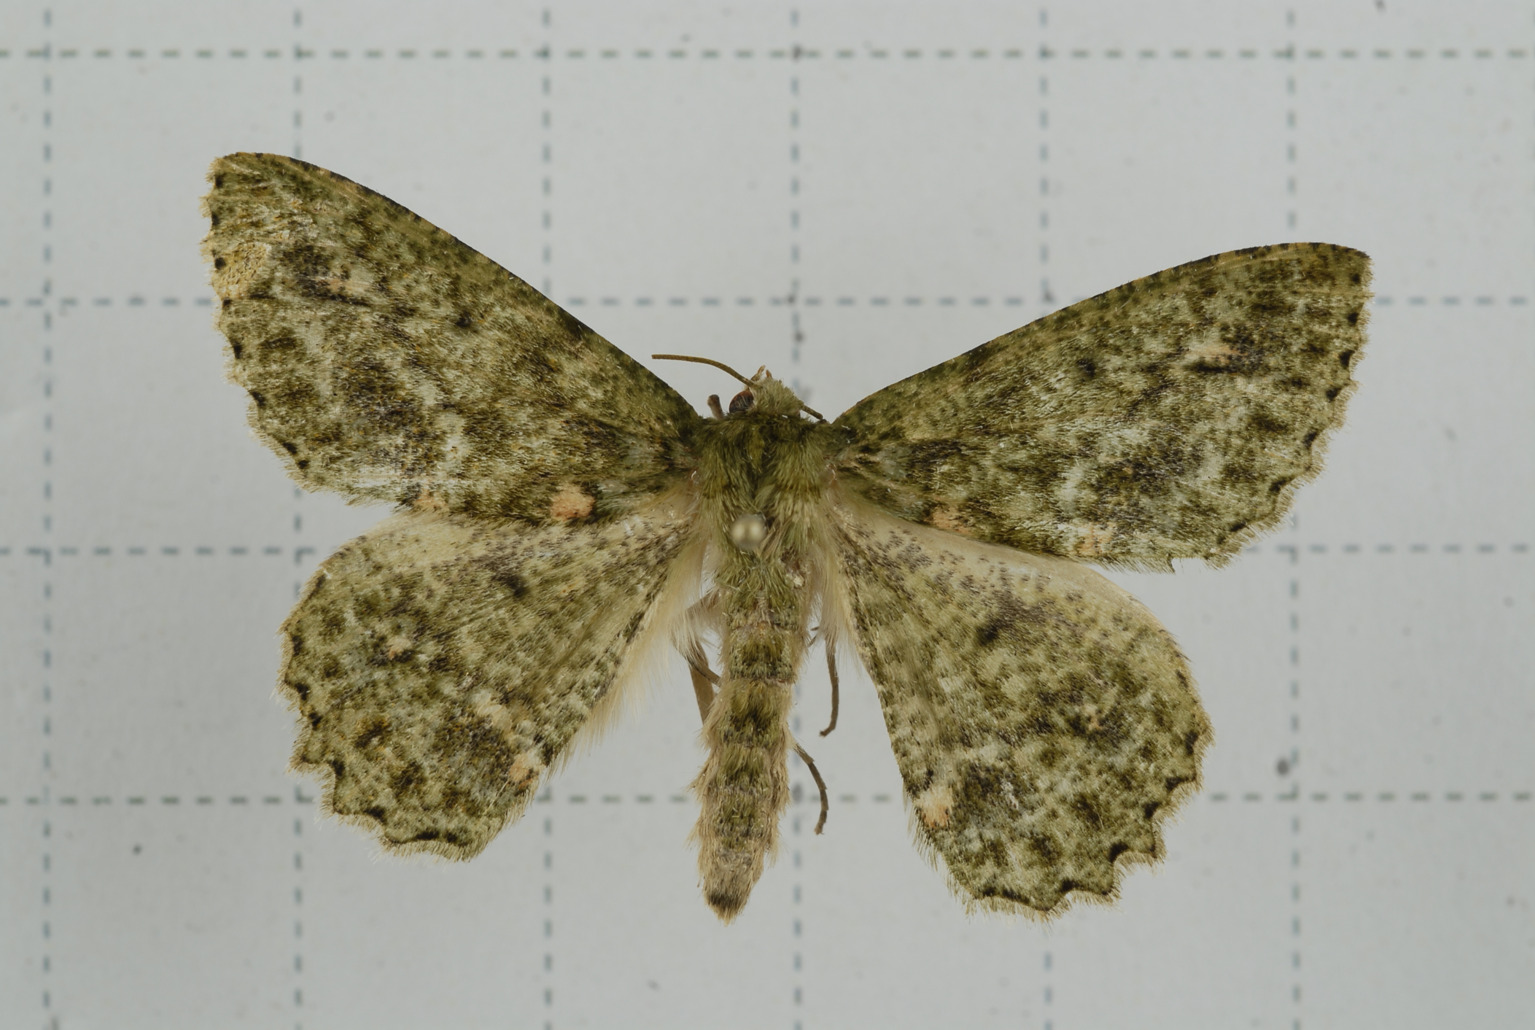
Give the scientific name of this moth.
Herochroma ochreipicta
